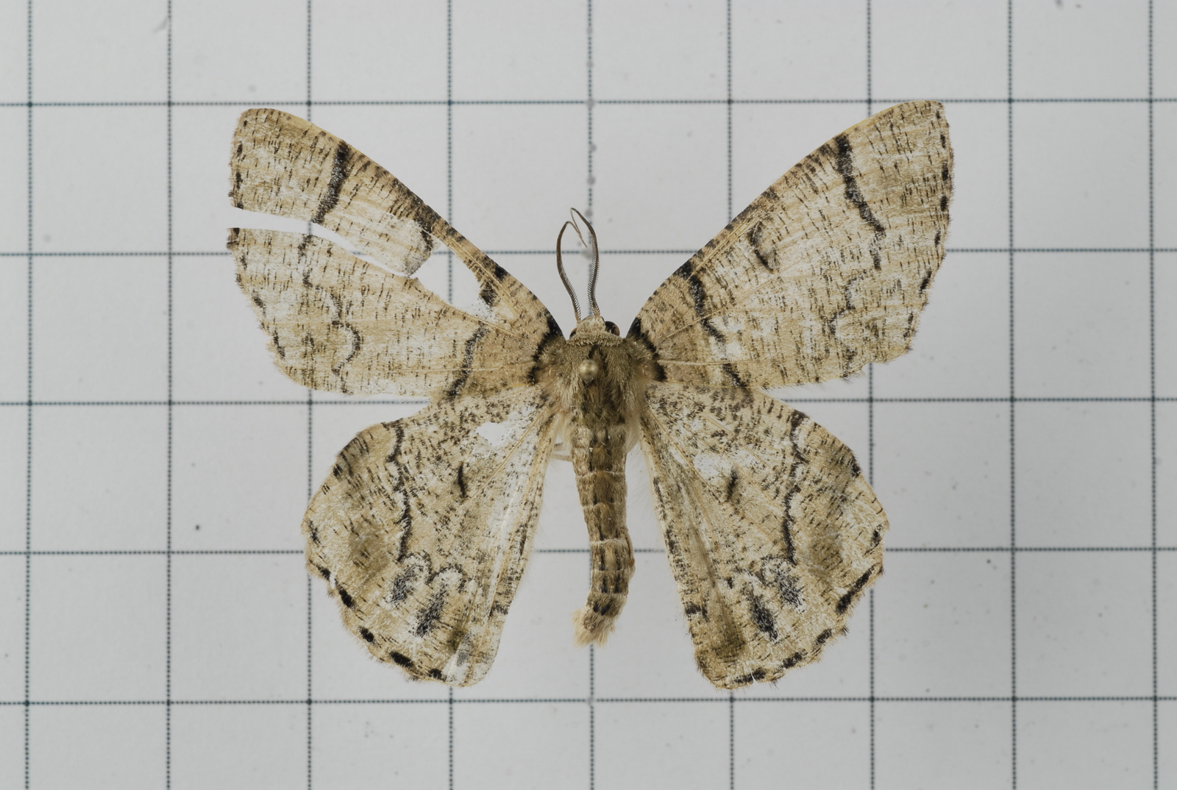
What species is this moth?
Lophophelma iterans onerosus
